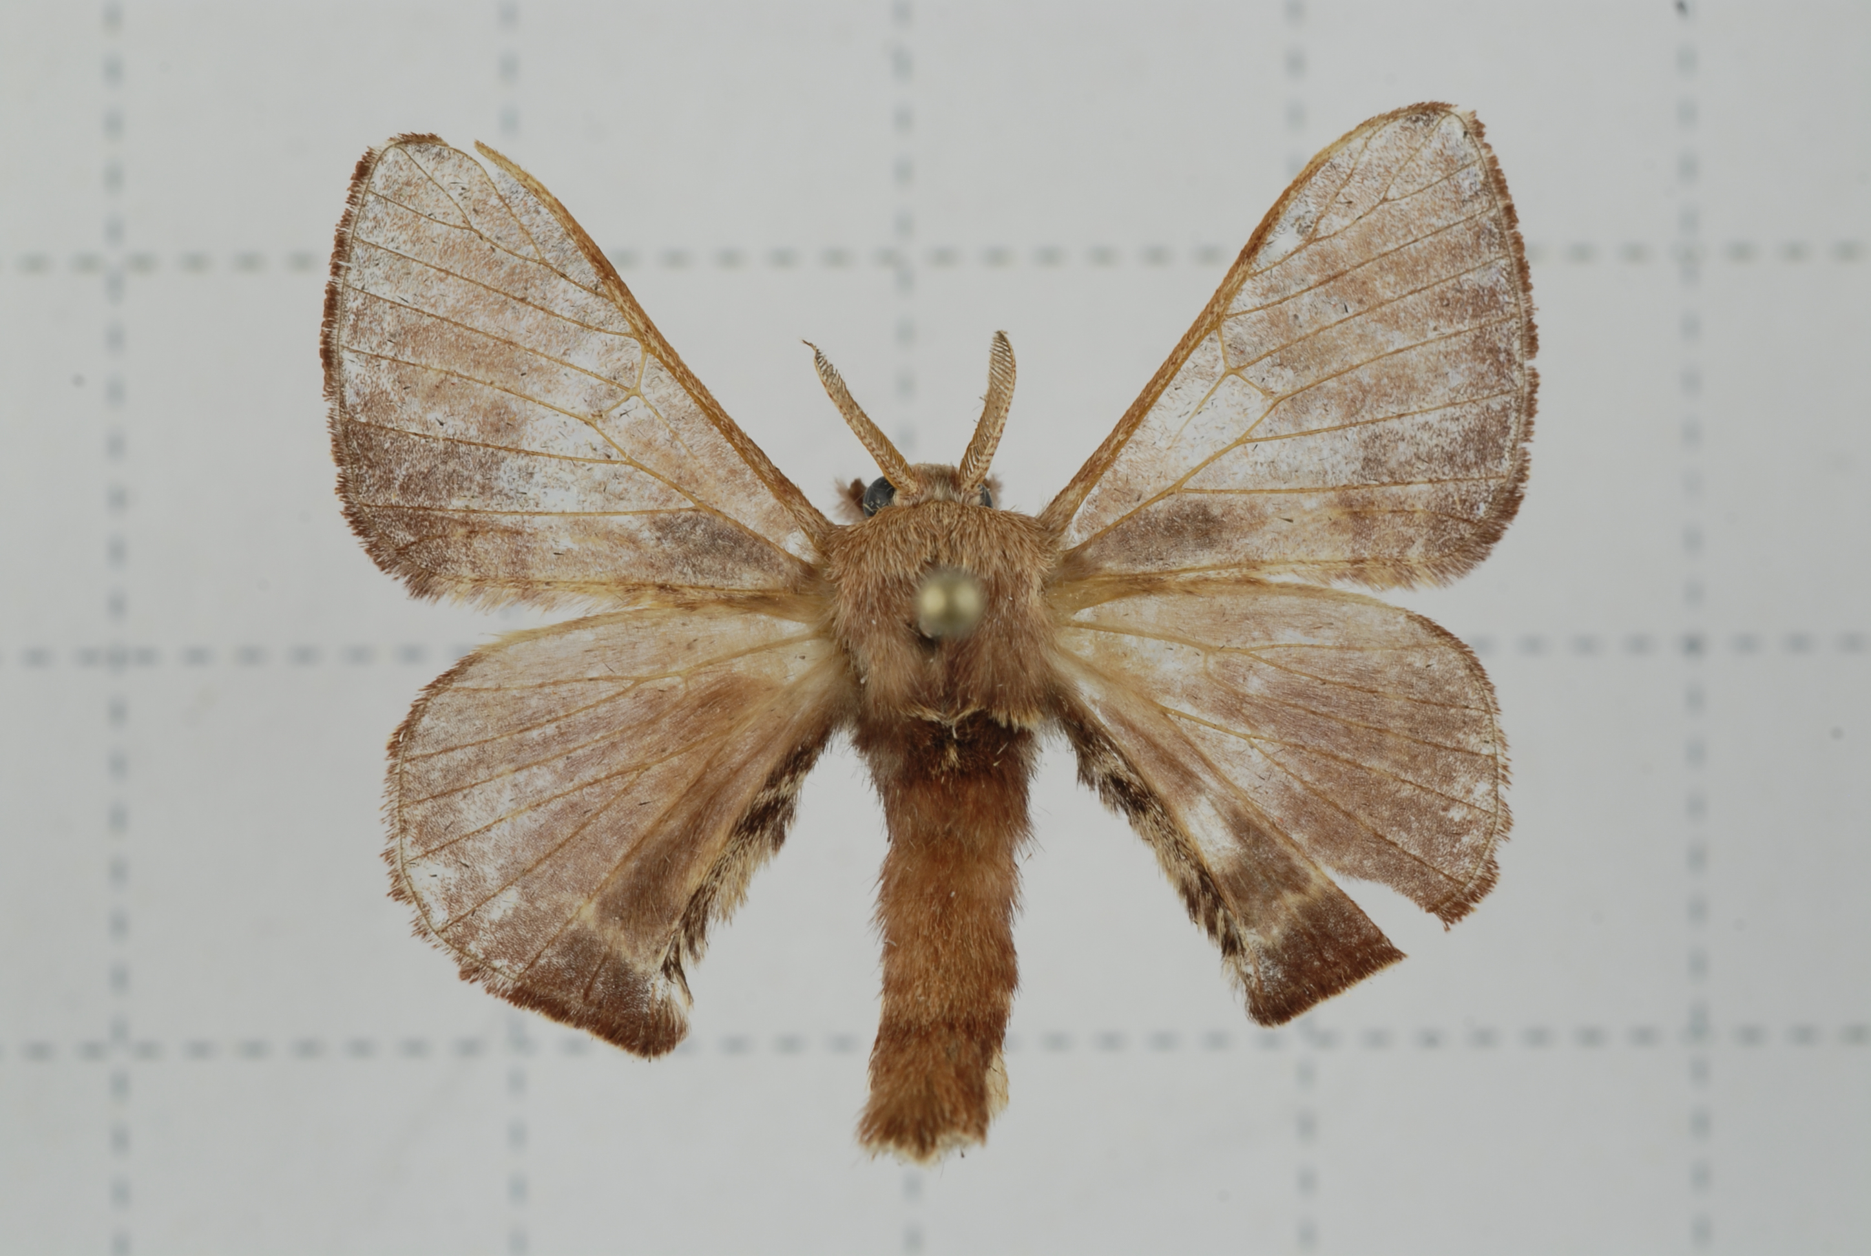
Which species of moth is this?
Triuncina brunnea
